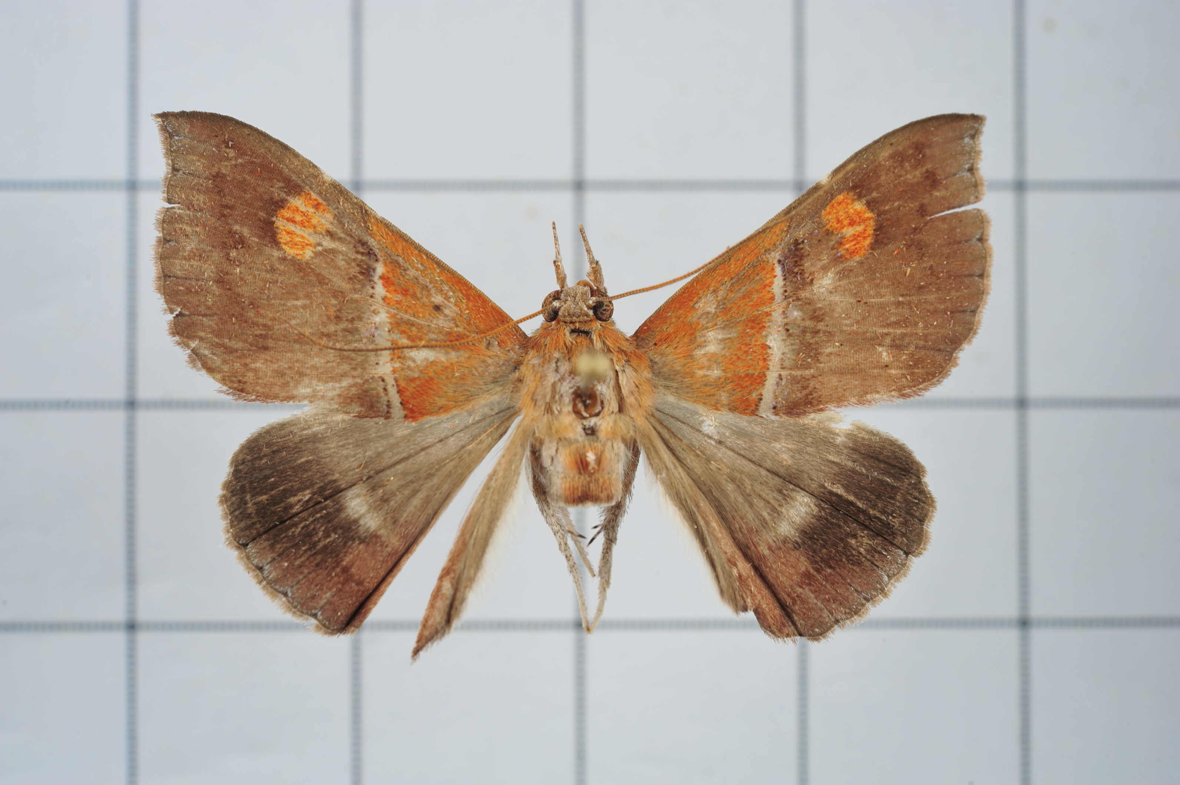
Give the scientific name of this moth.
Sympis rufibasis
